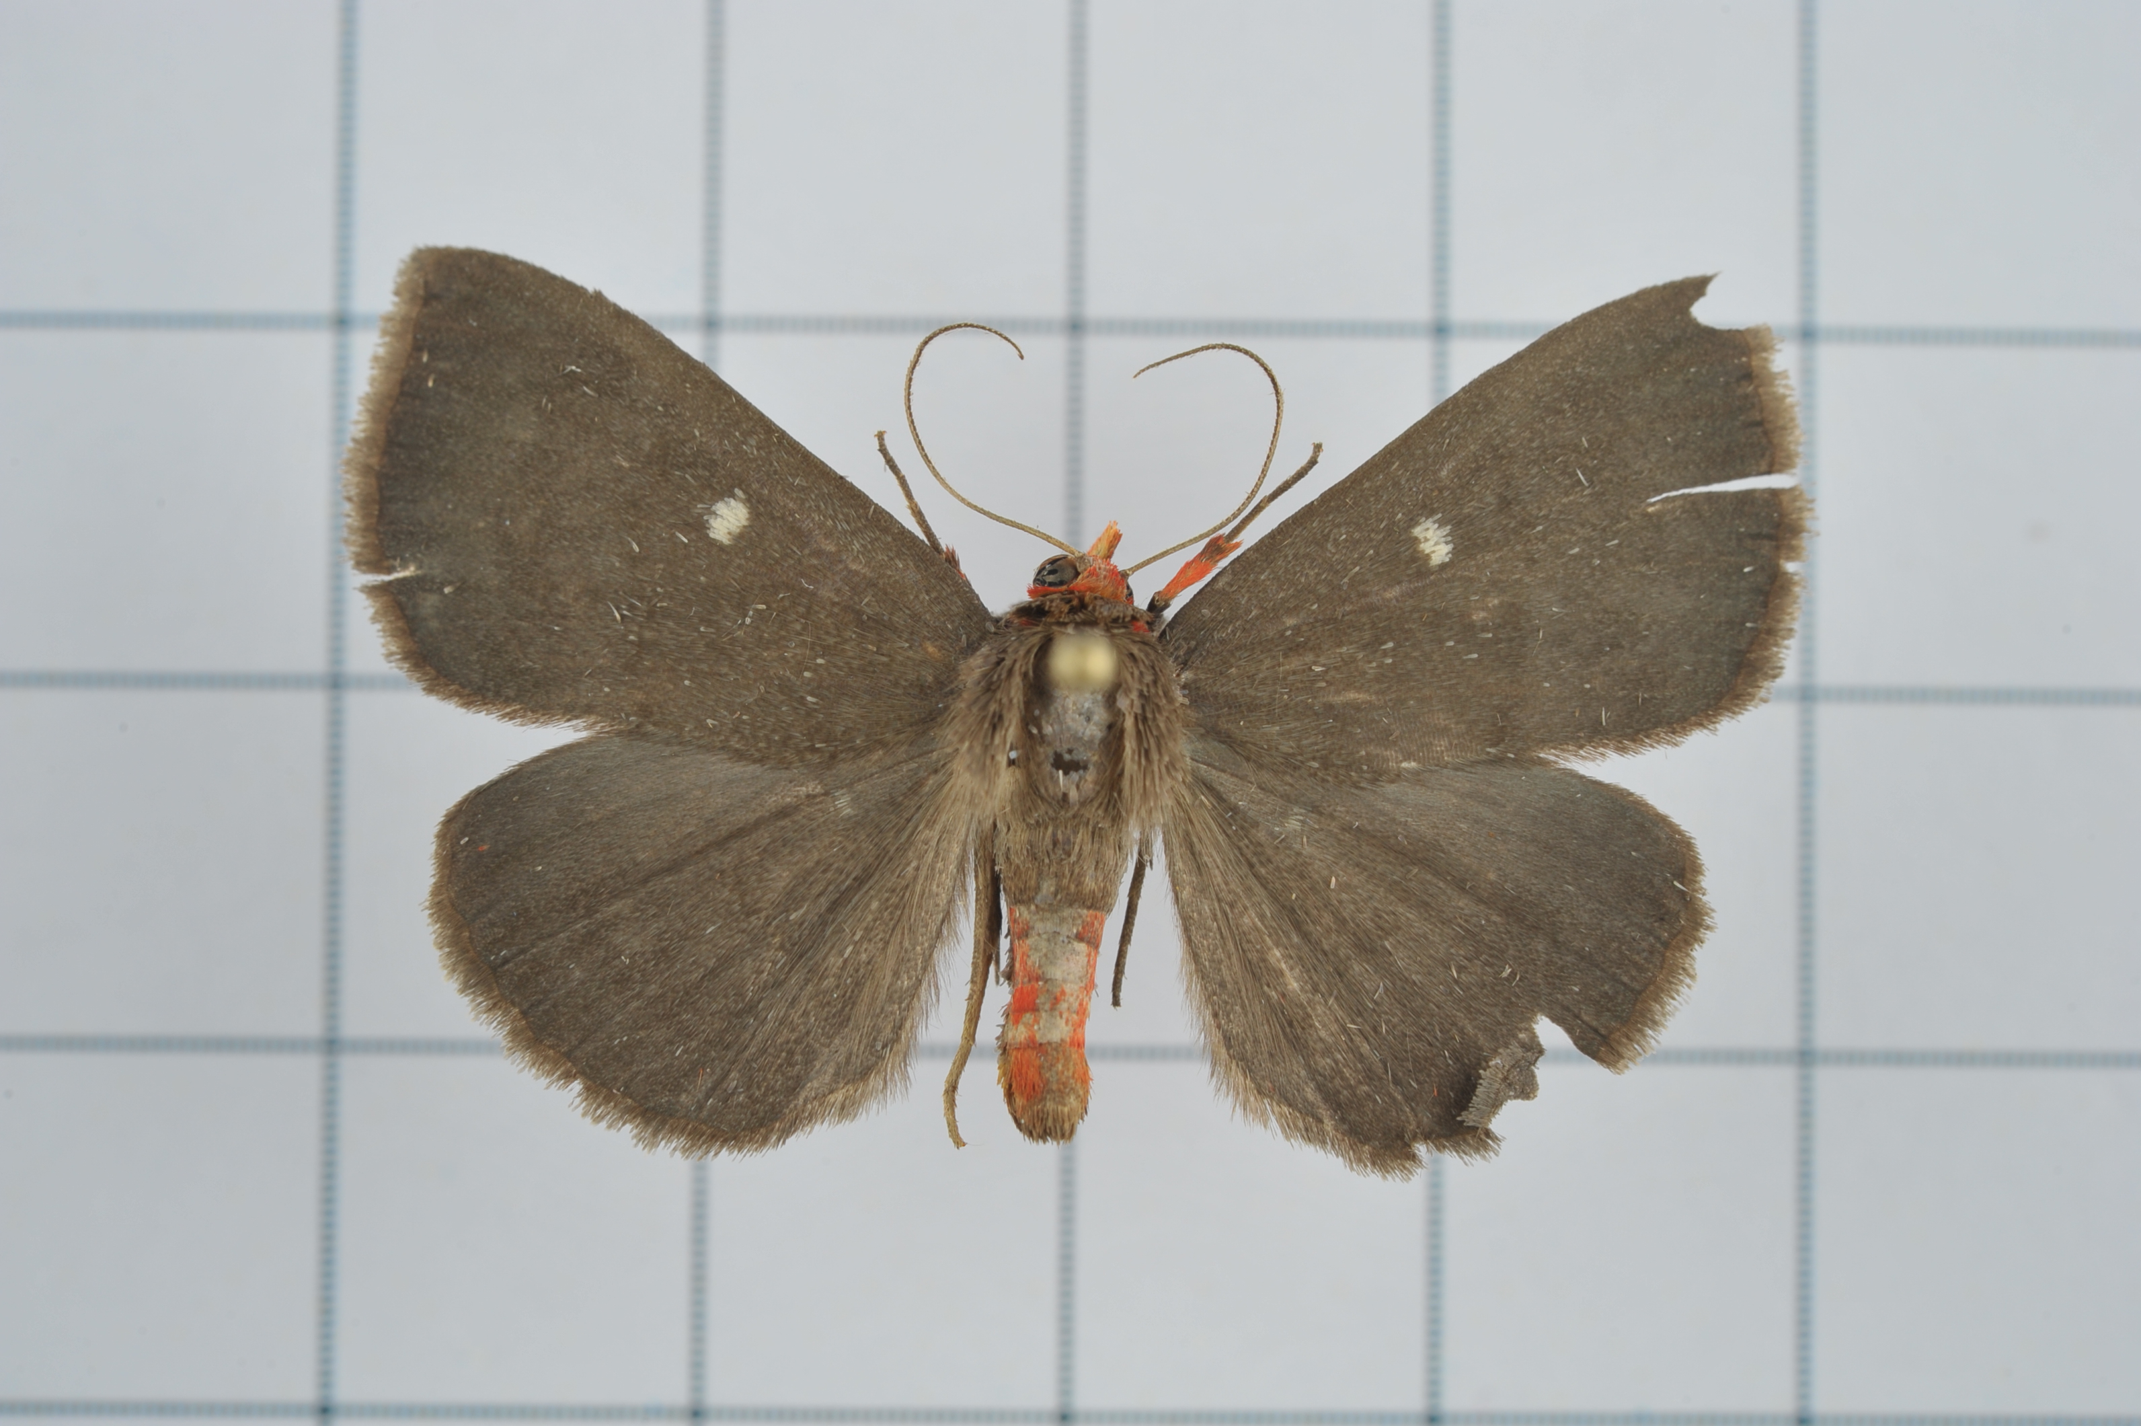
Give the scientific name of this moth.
Calesia dasypterus
